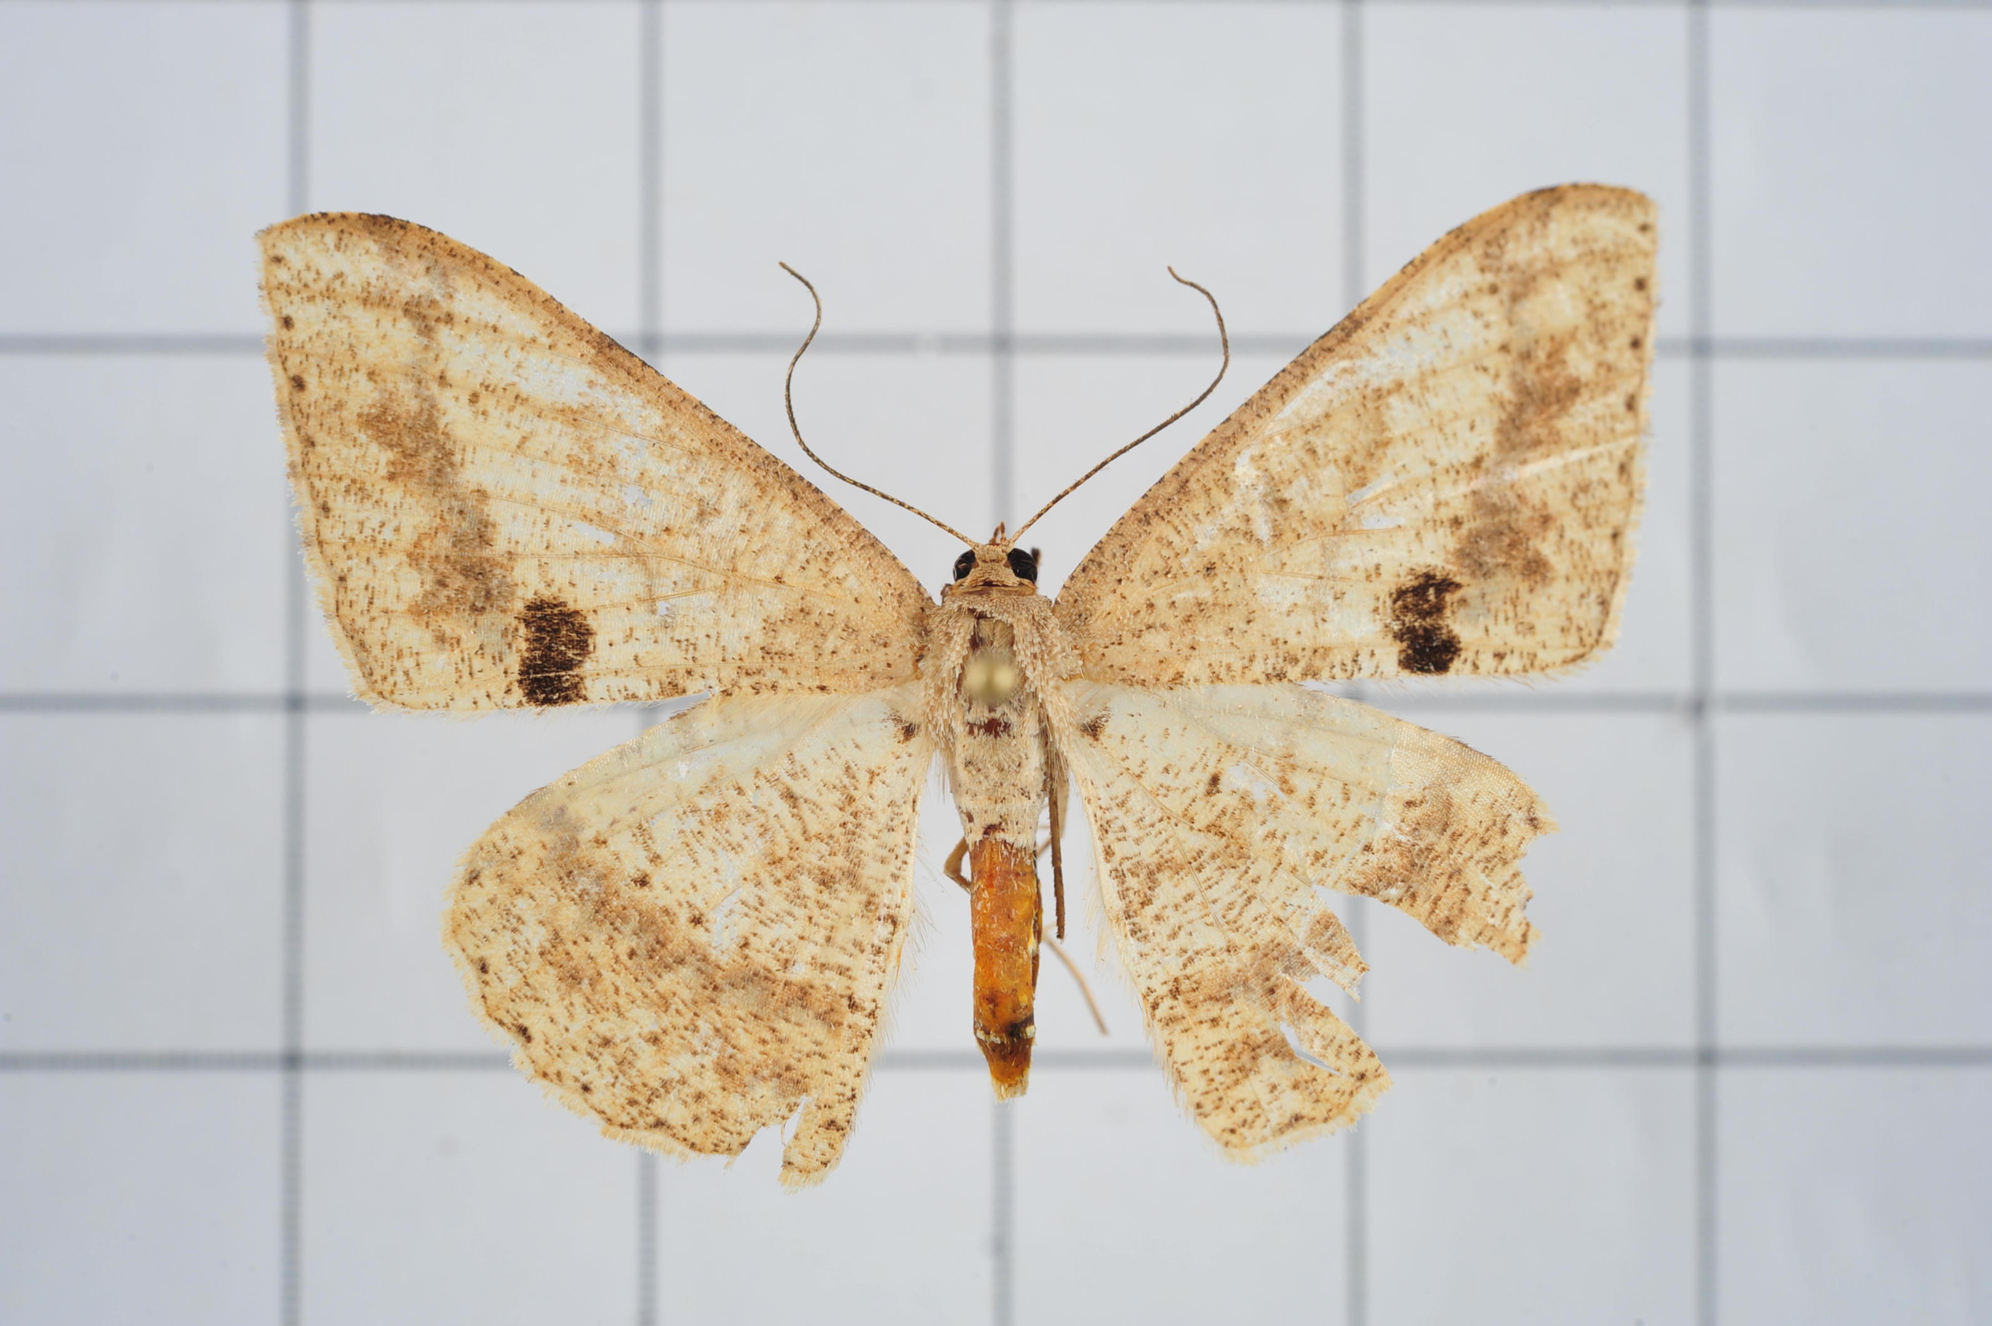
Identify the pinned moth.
Luxiaria mitorrhaphes
